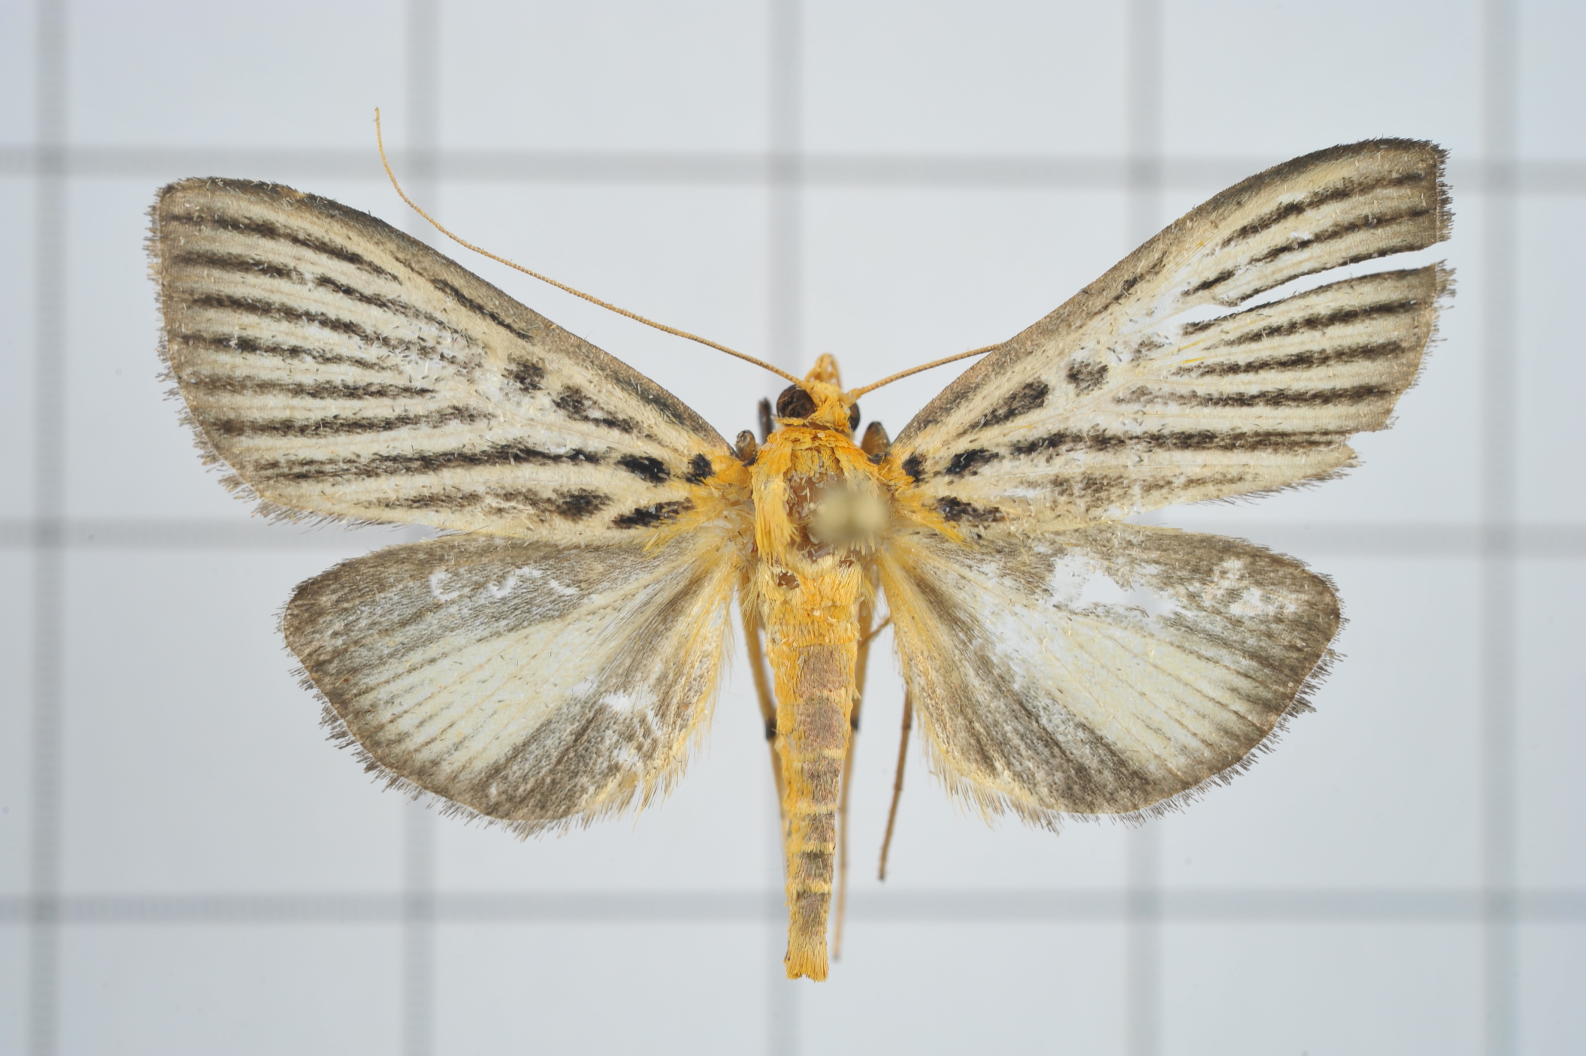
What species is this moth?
Tyspanodes hypsalis
